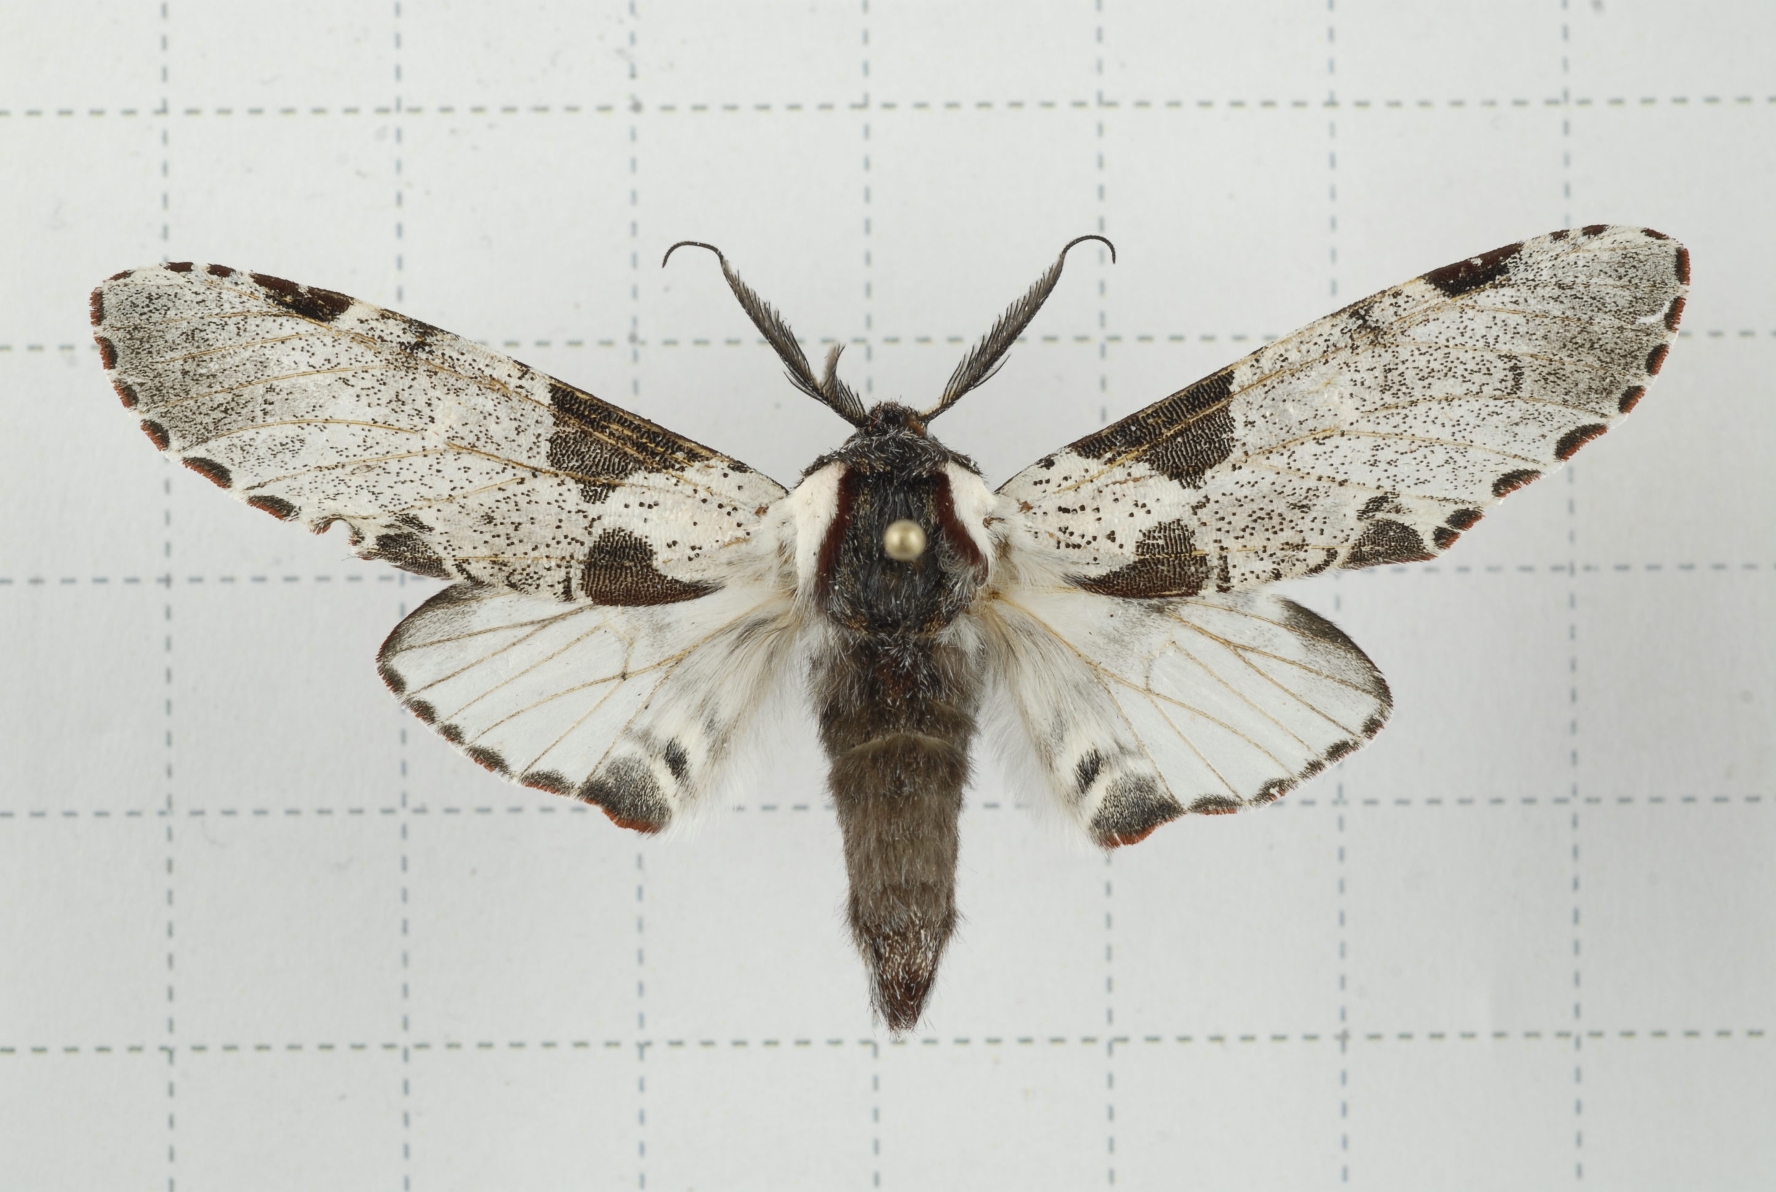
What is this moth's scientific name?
Harpyia formosicola
